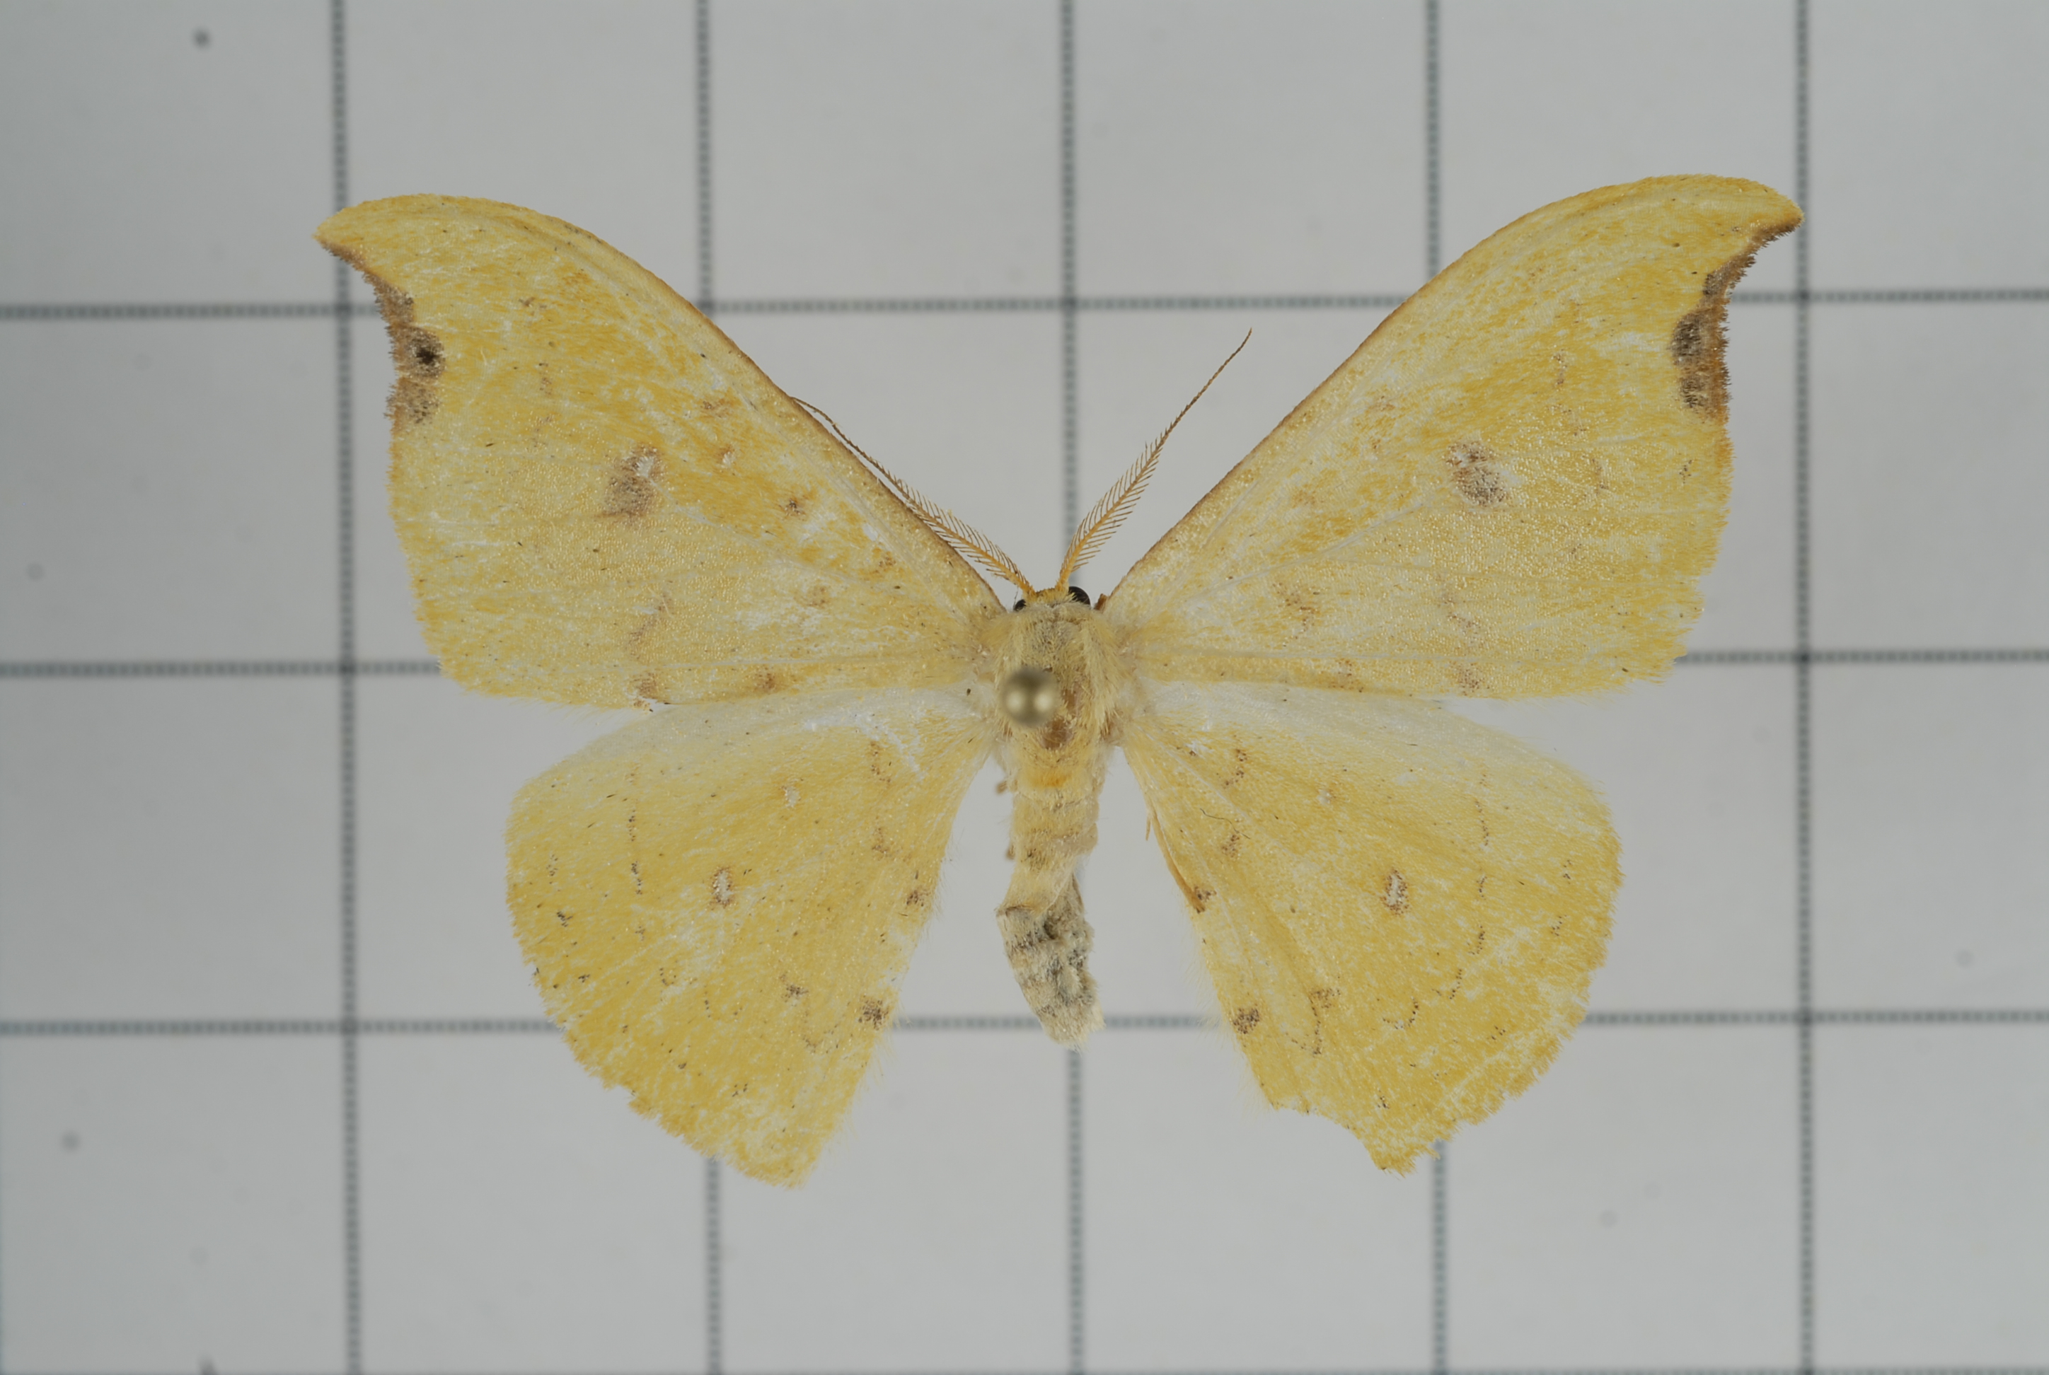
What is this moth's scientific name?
Tridrepana arikana arikana
